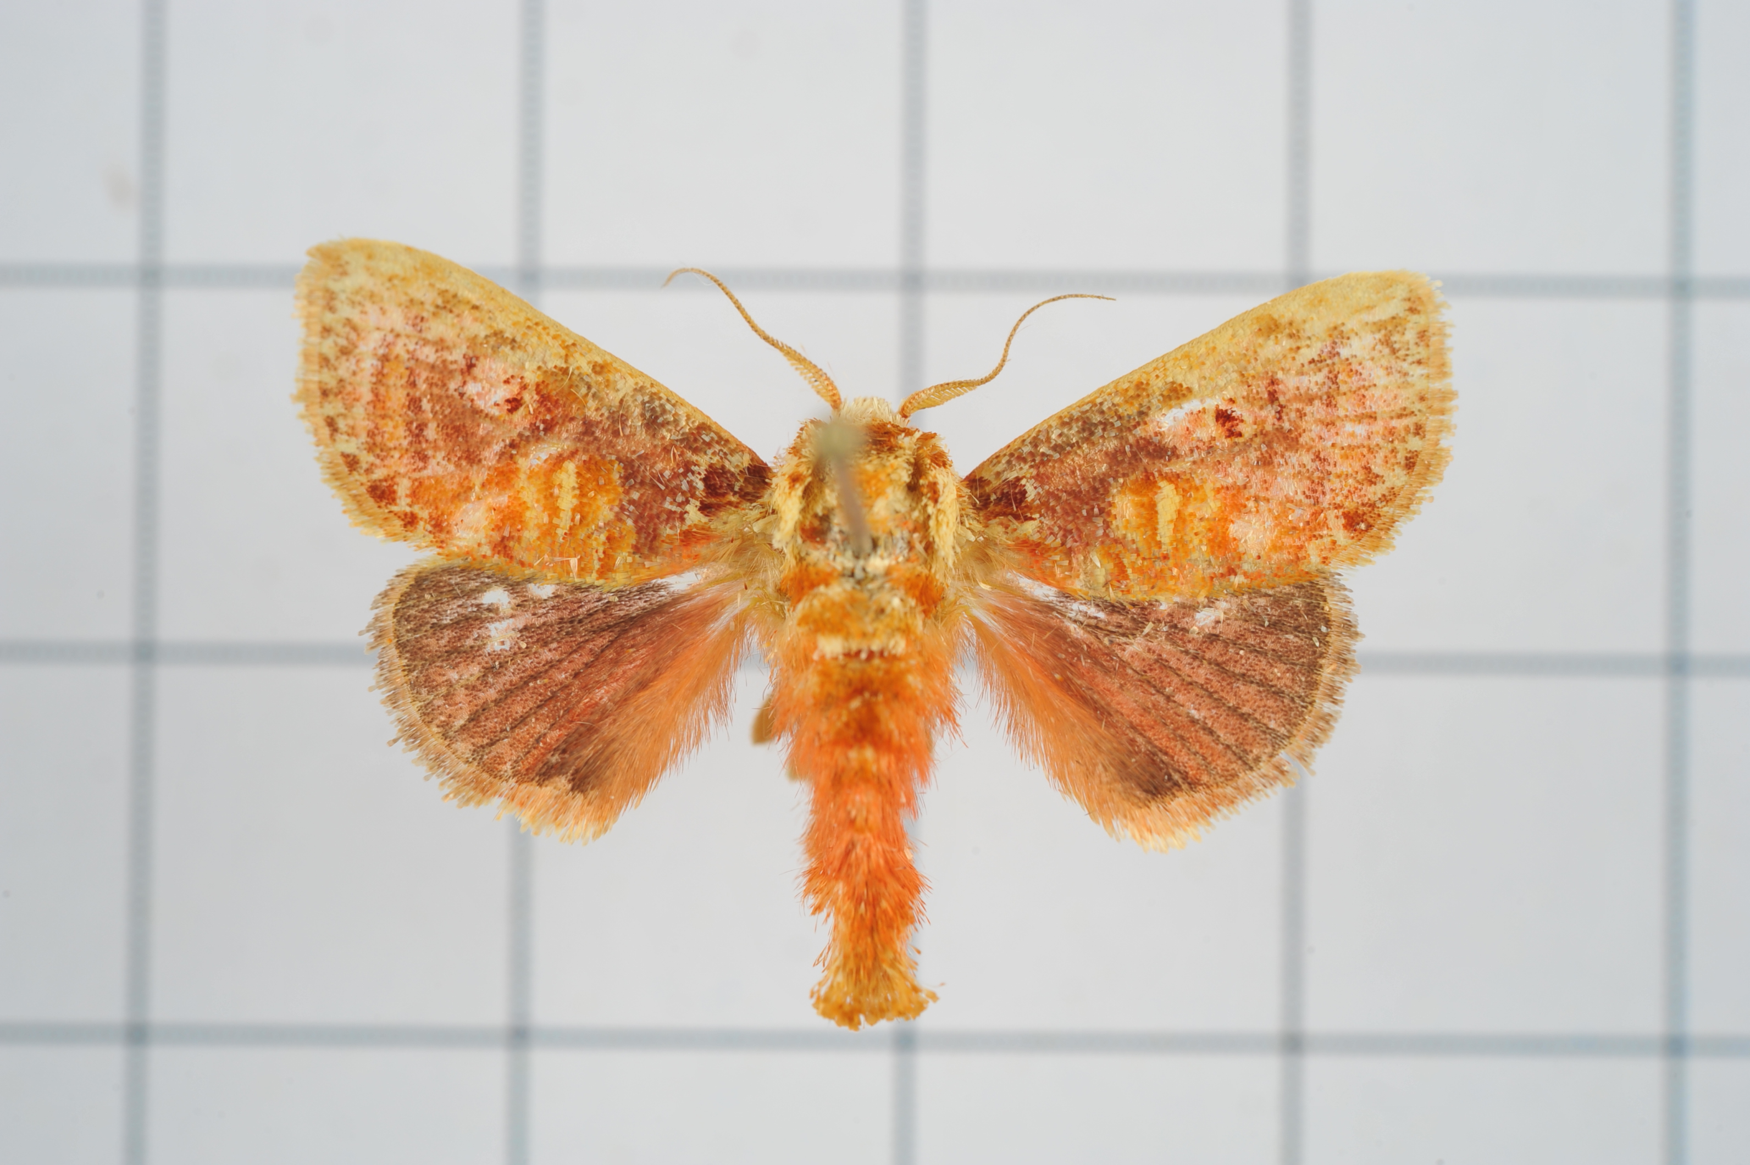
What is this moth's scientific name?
Demonarosa rufotessellata subrosea
